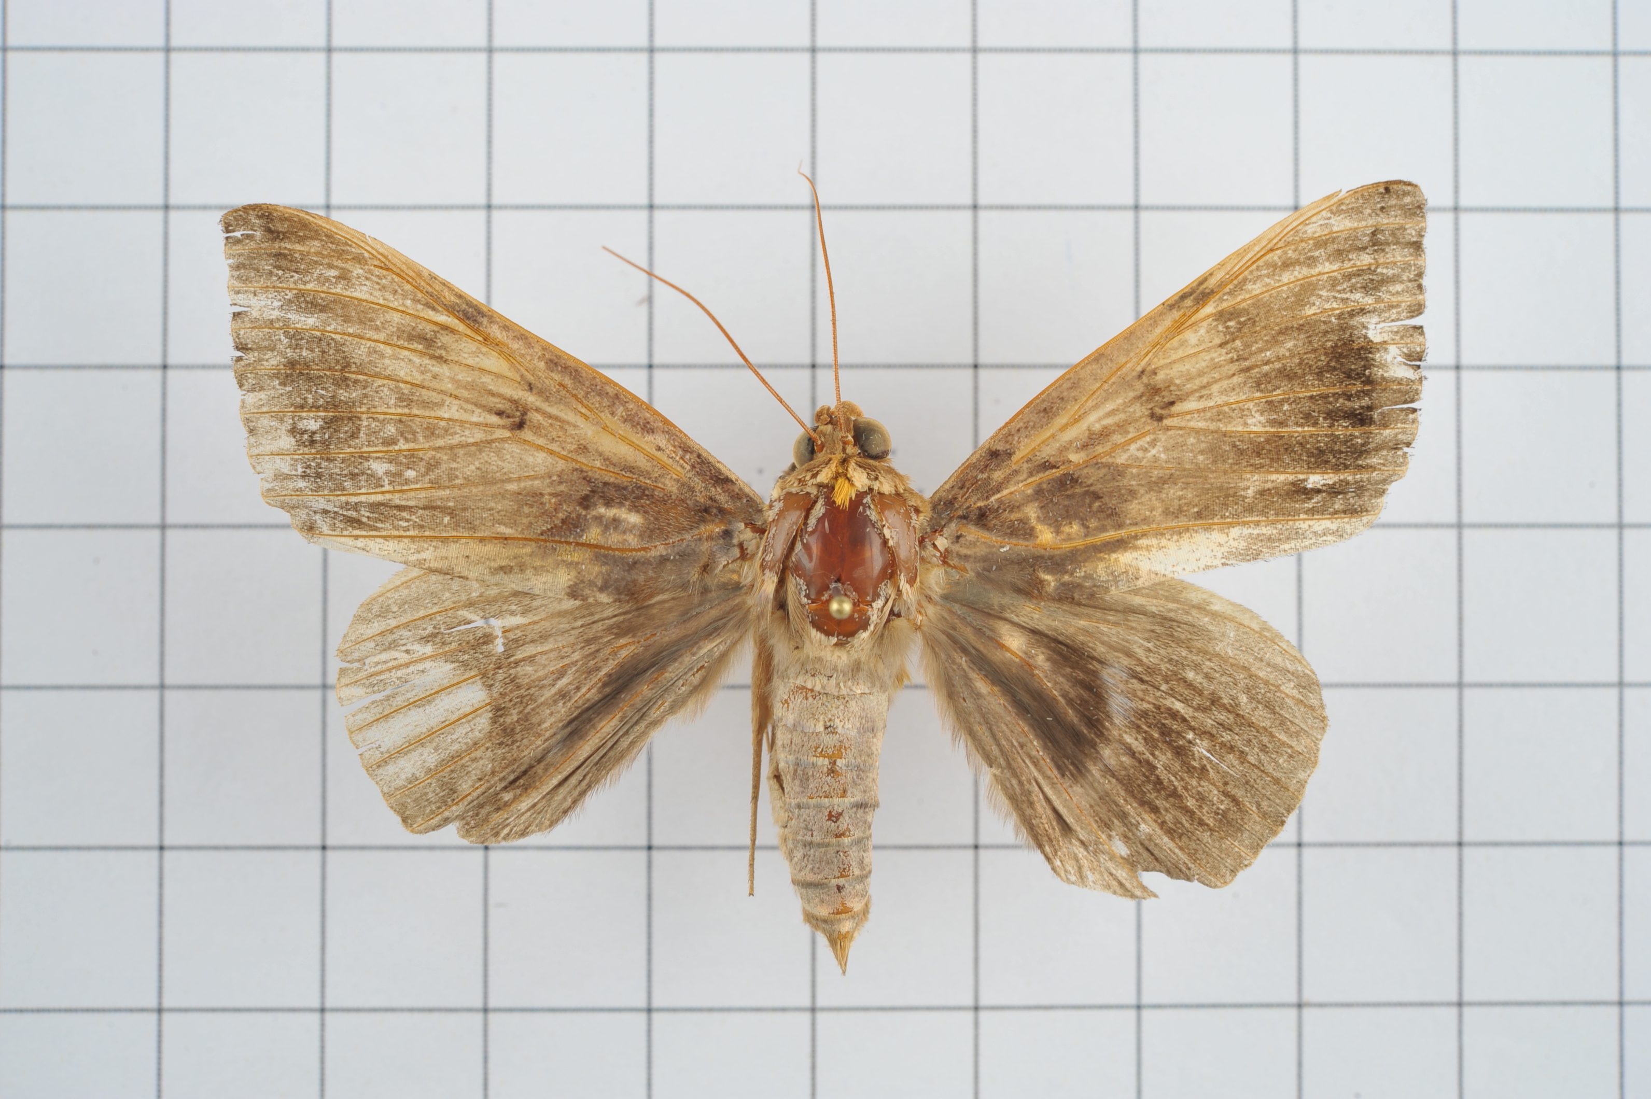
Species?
Artena dotata
